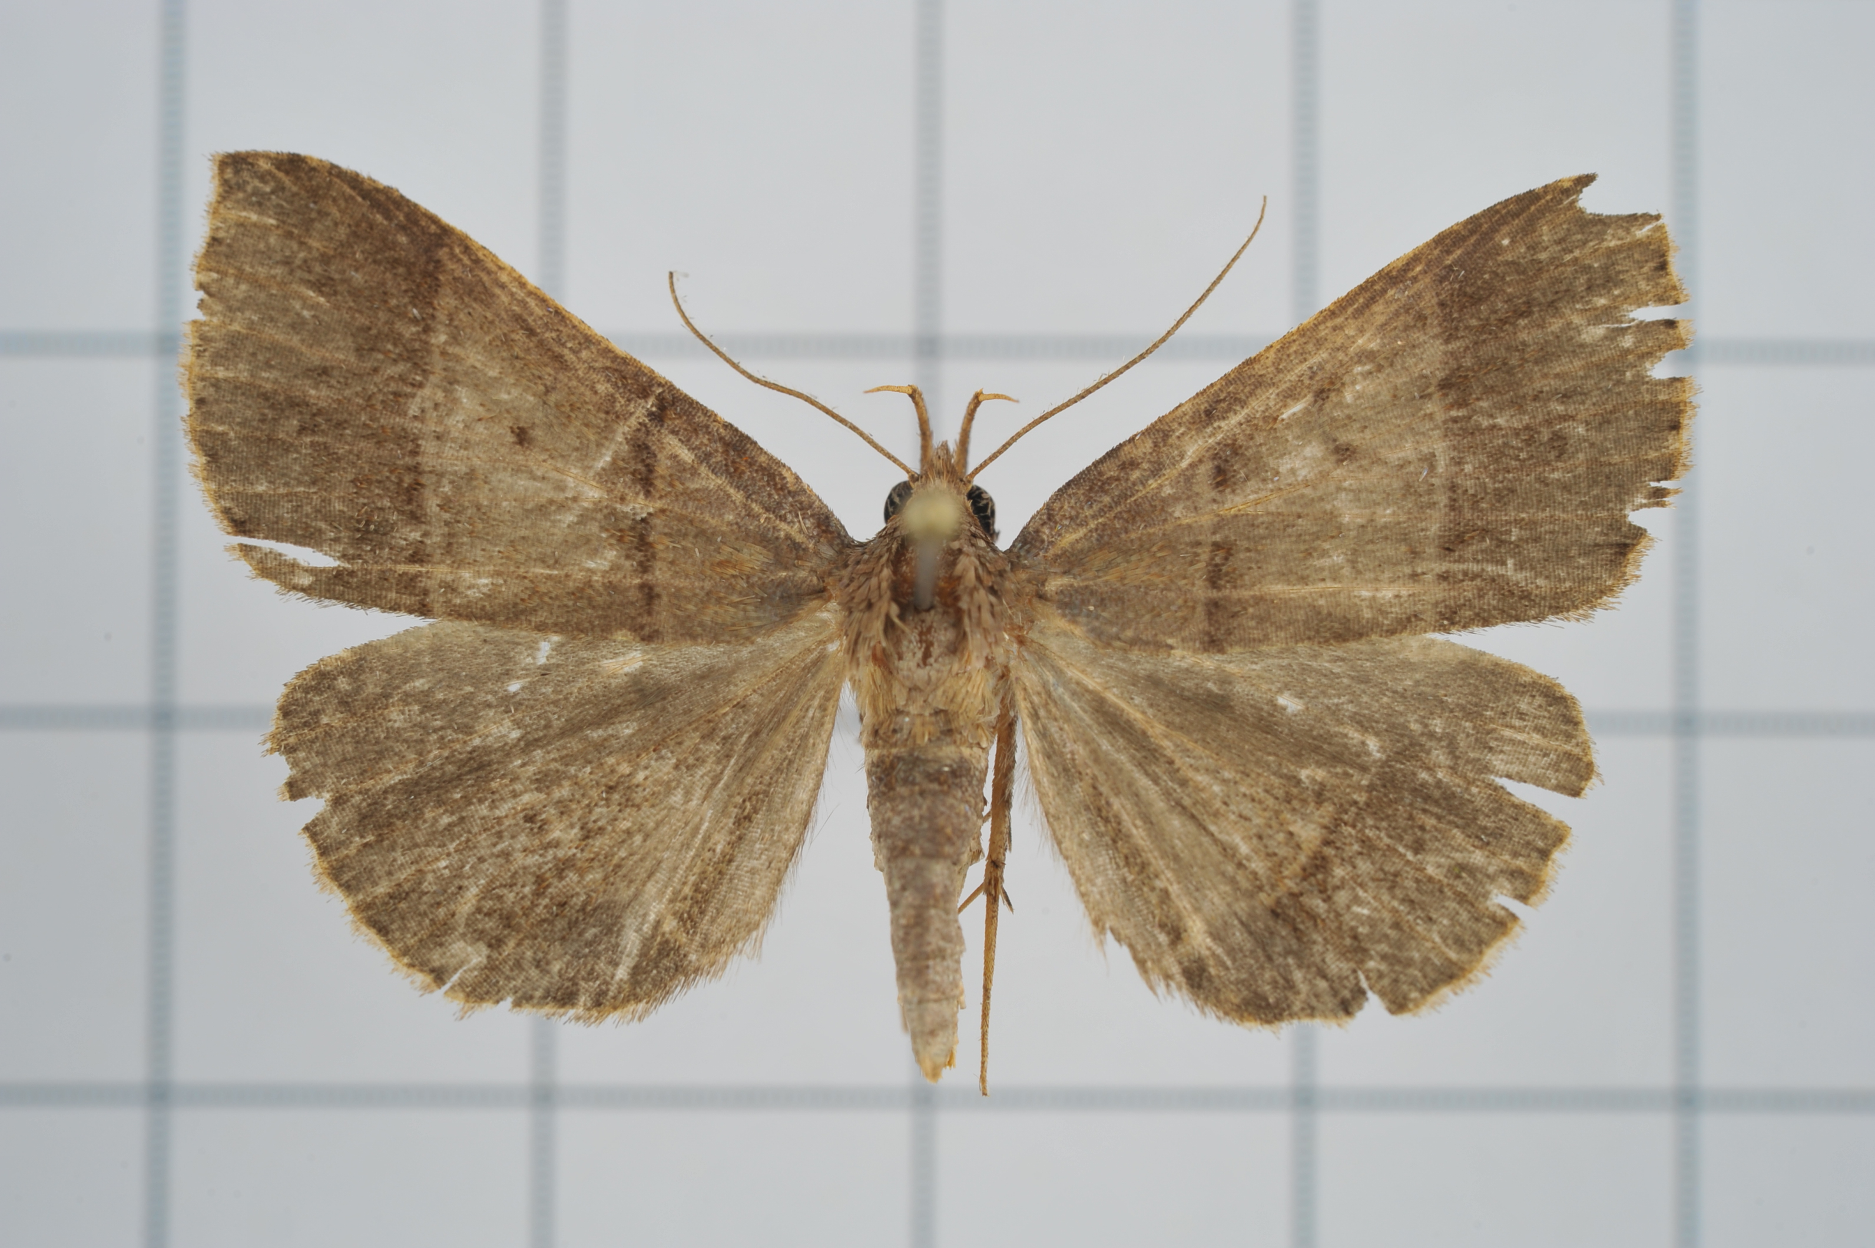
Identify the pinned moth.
Bertula parallela
